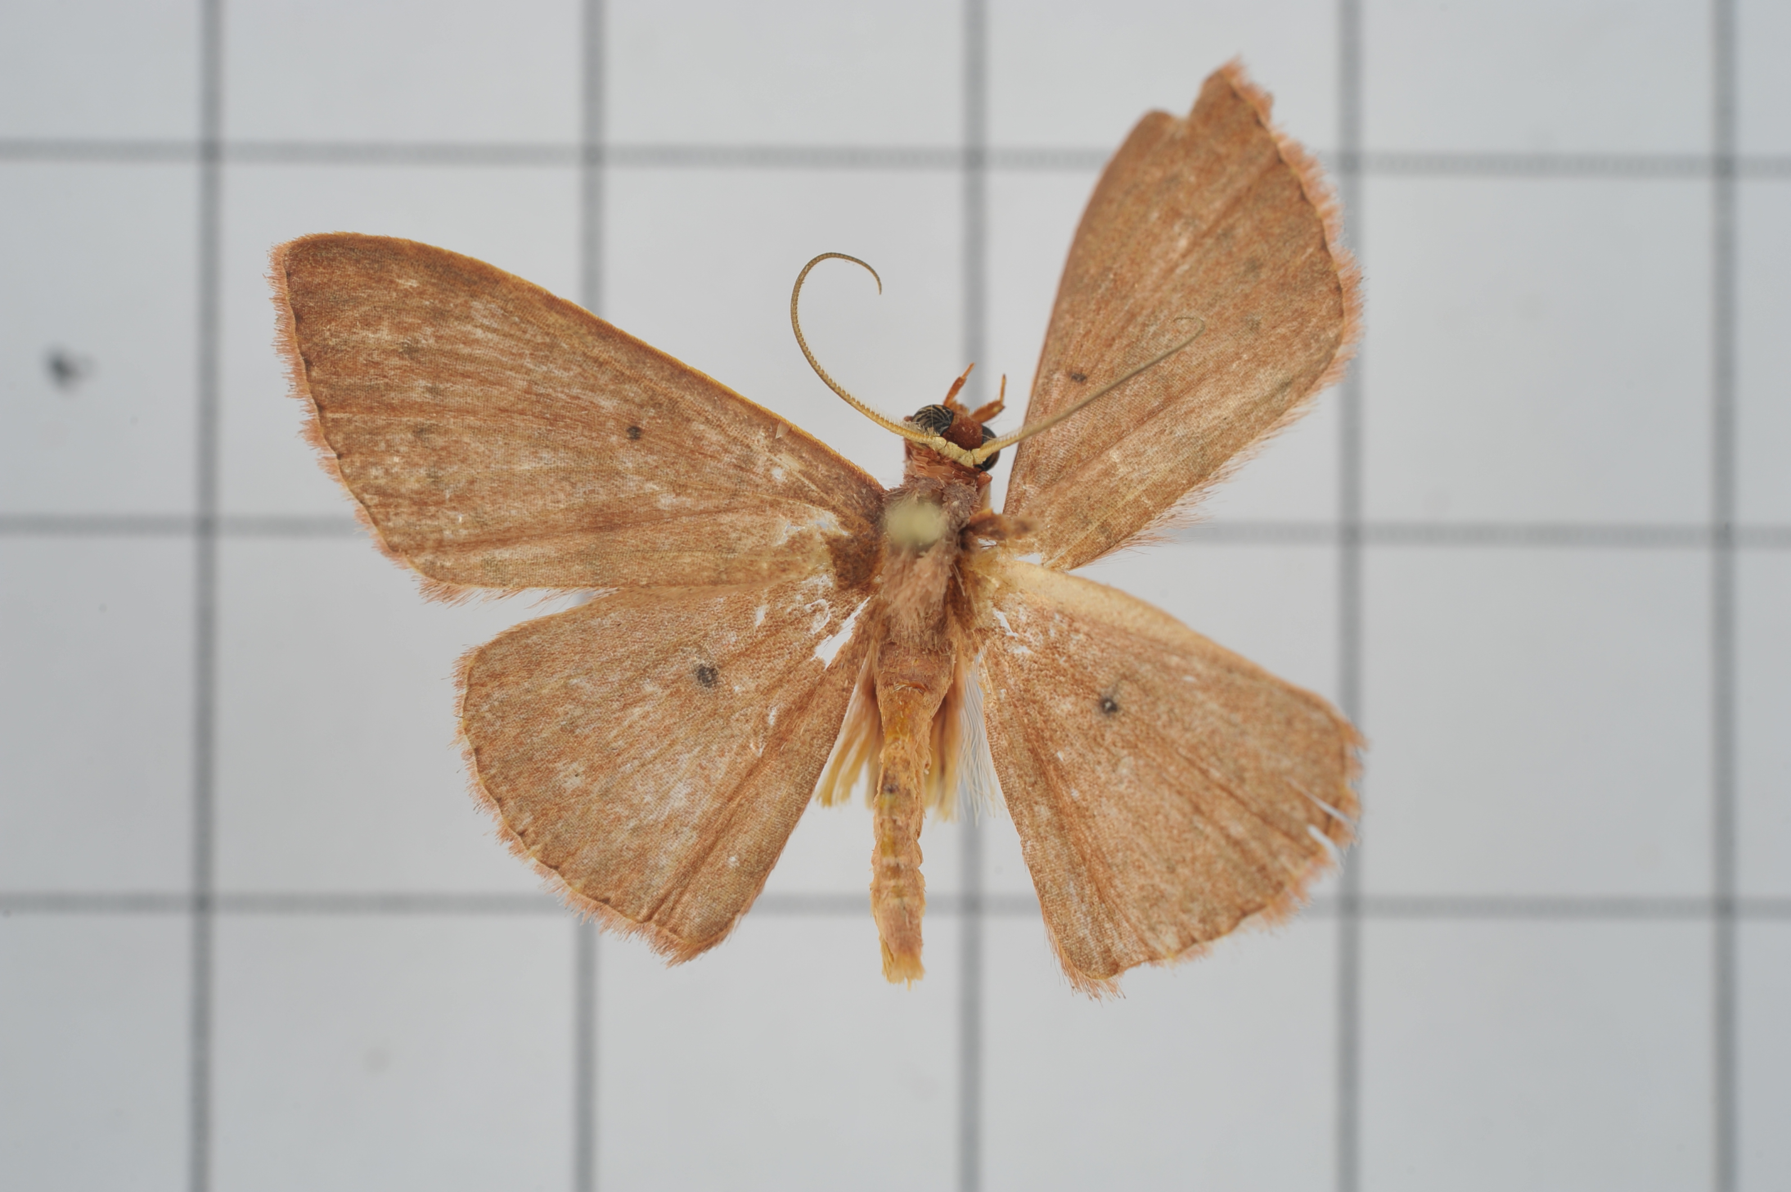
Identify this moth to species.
Organopoda carnearia carnearia
